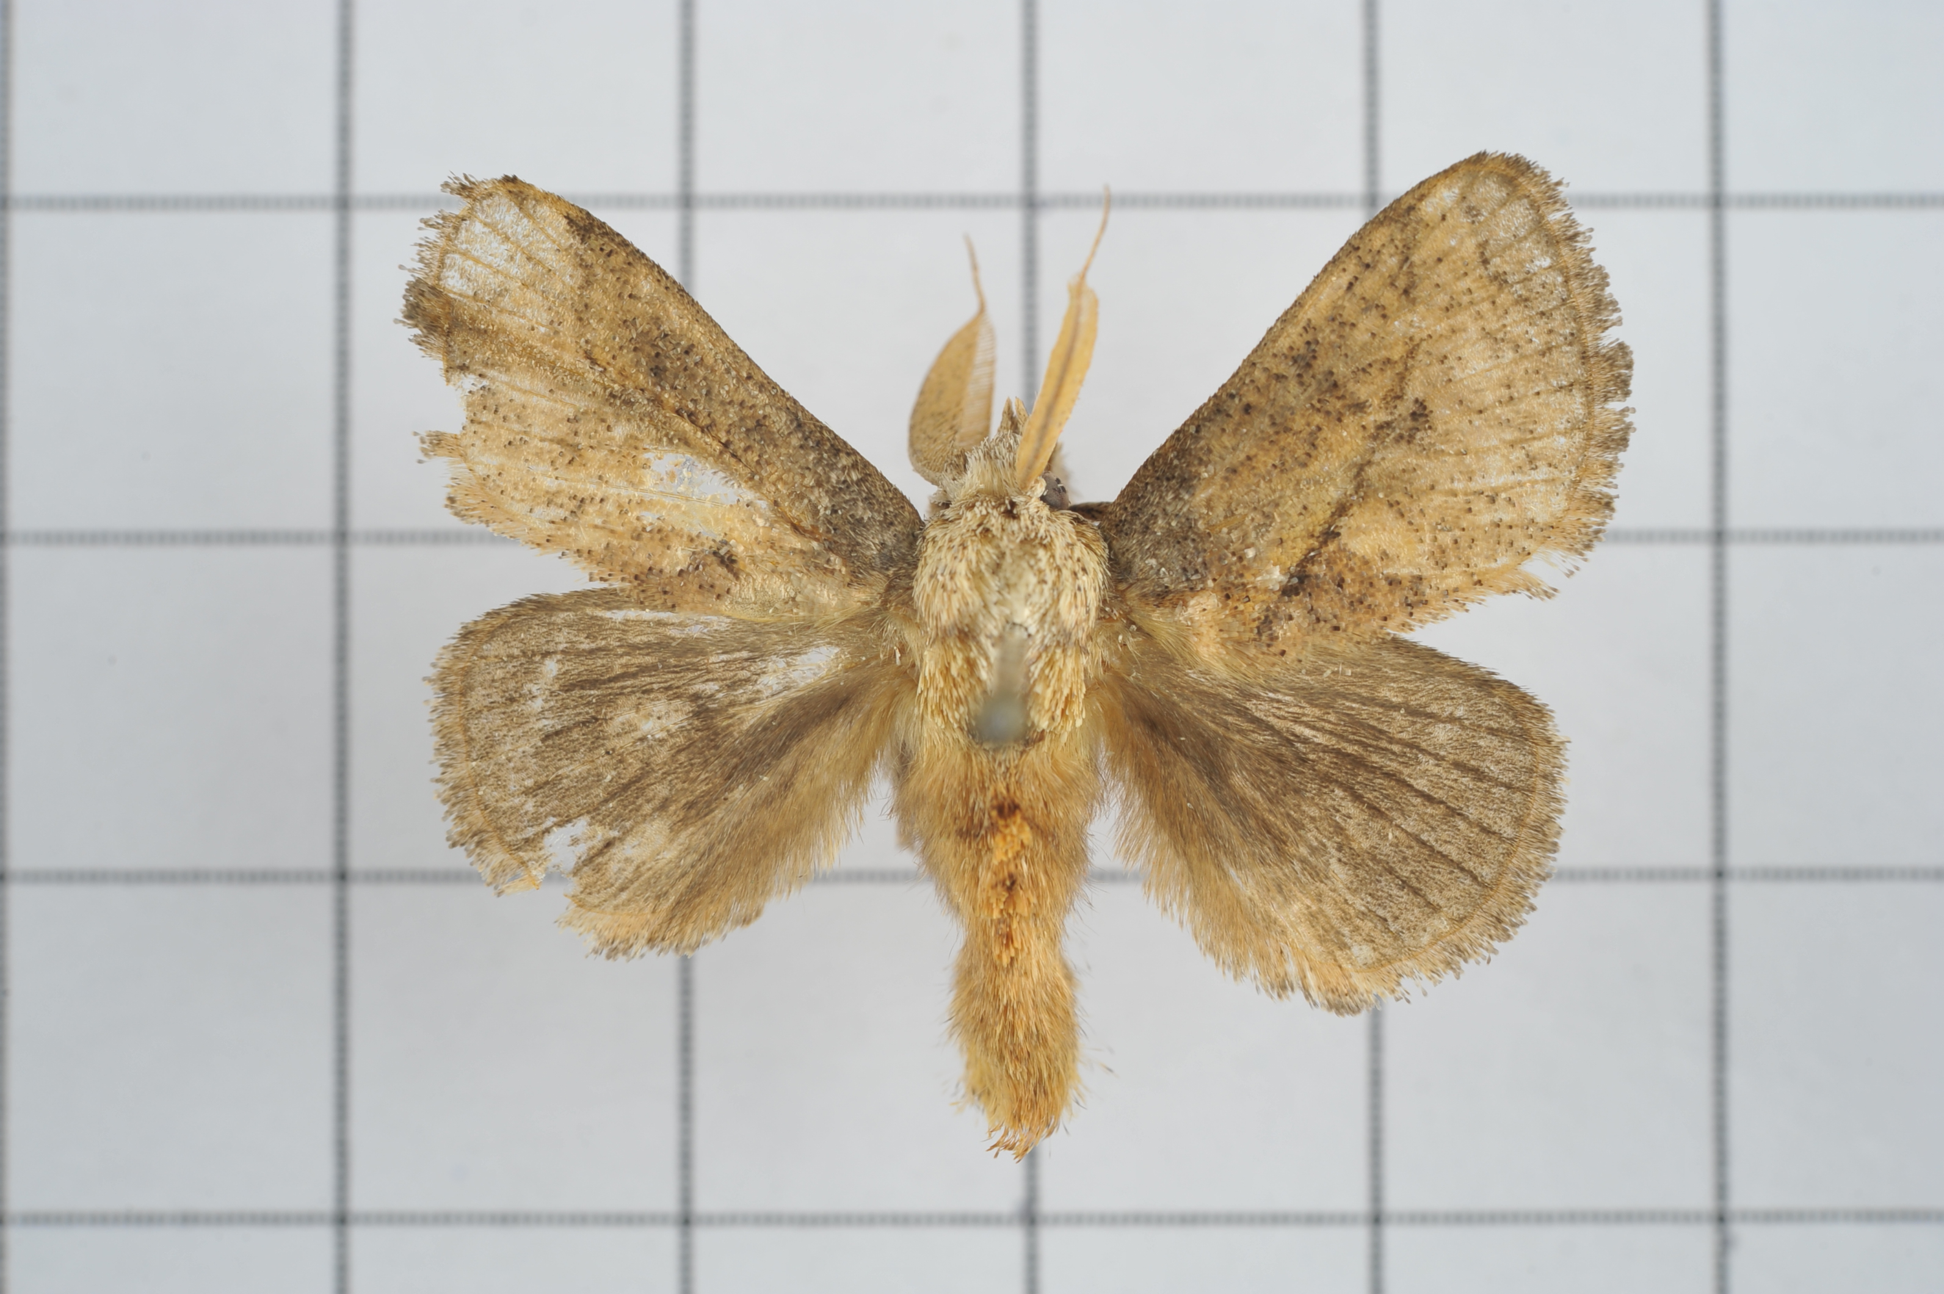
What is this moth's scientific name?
Susica sinensis
